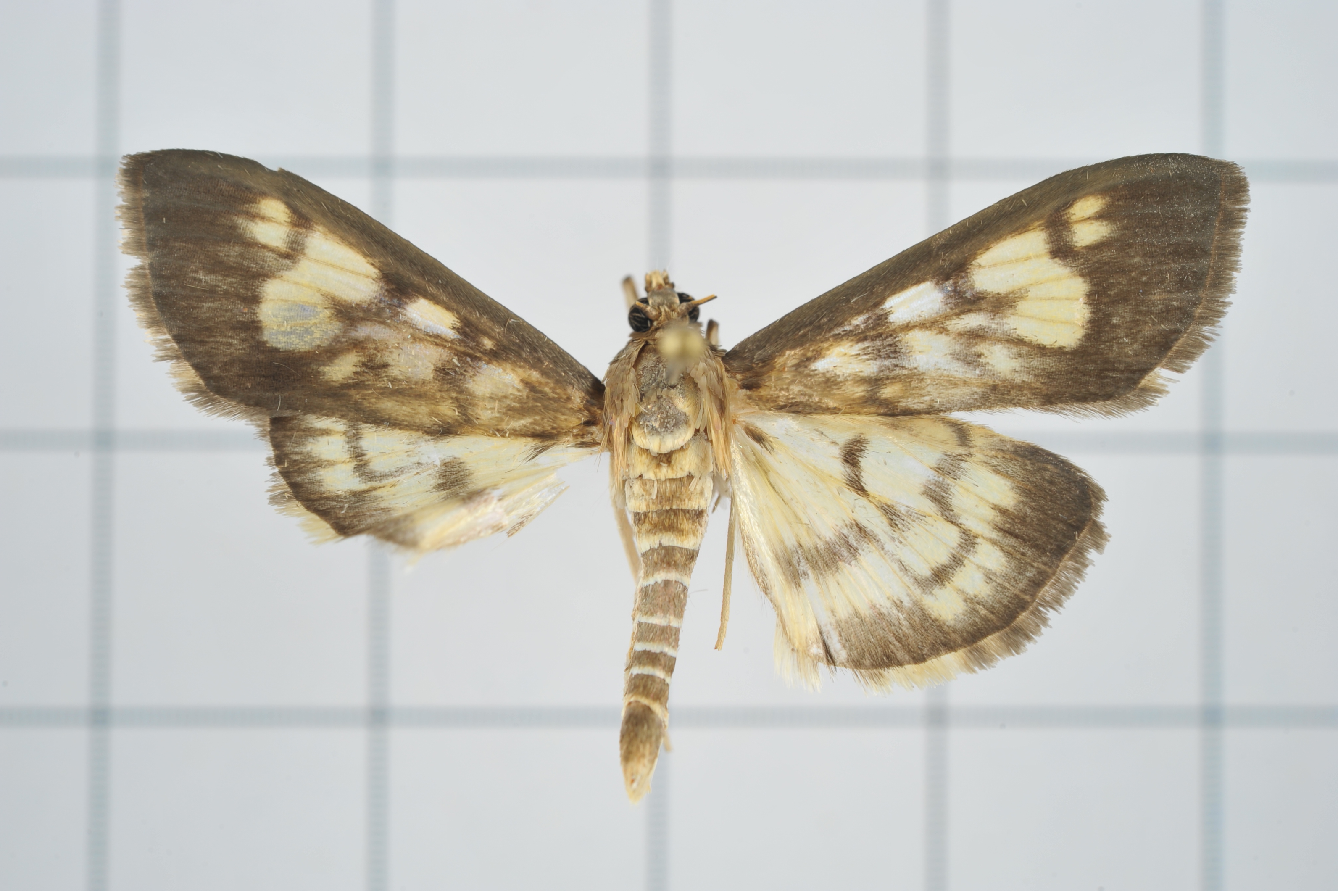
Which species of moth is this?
Syllepte taiwanalis
